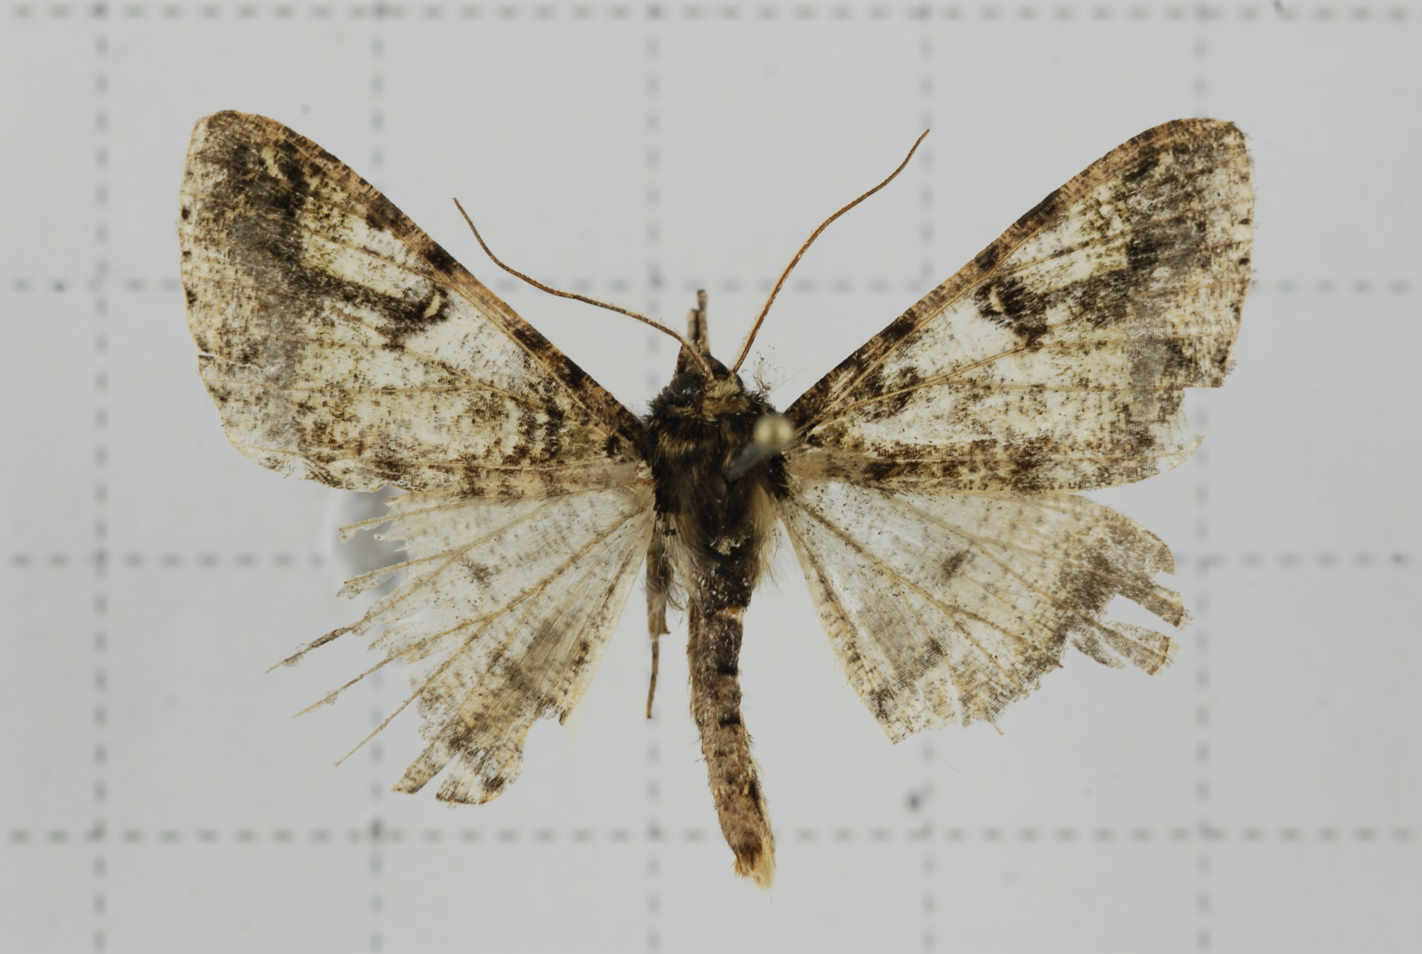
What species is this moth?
Gasterocome pannosaria orta
